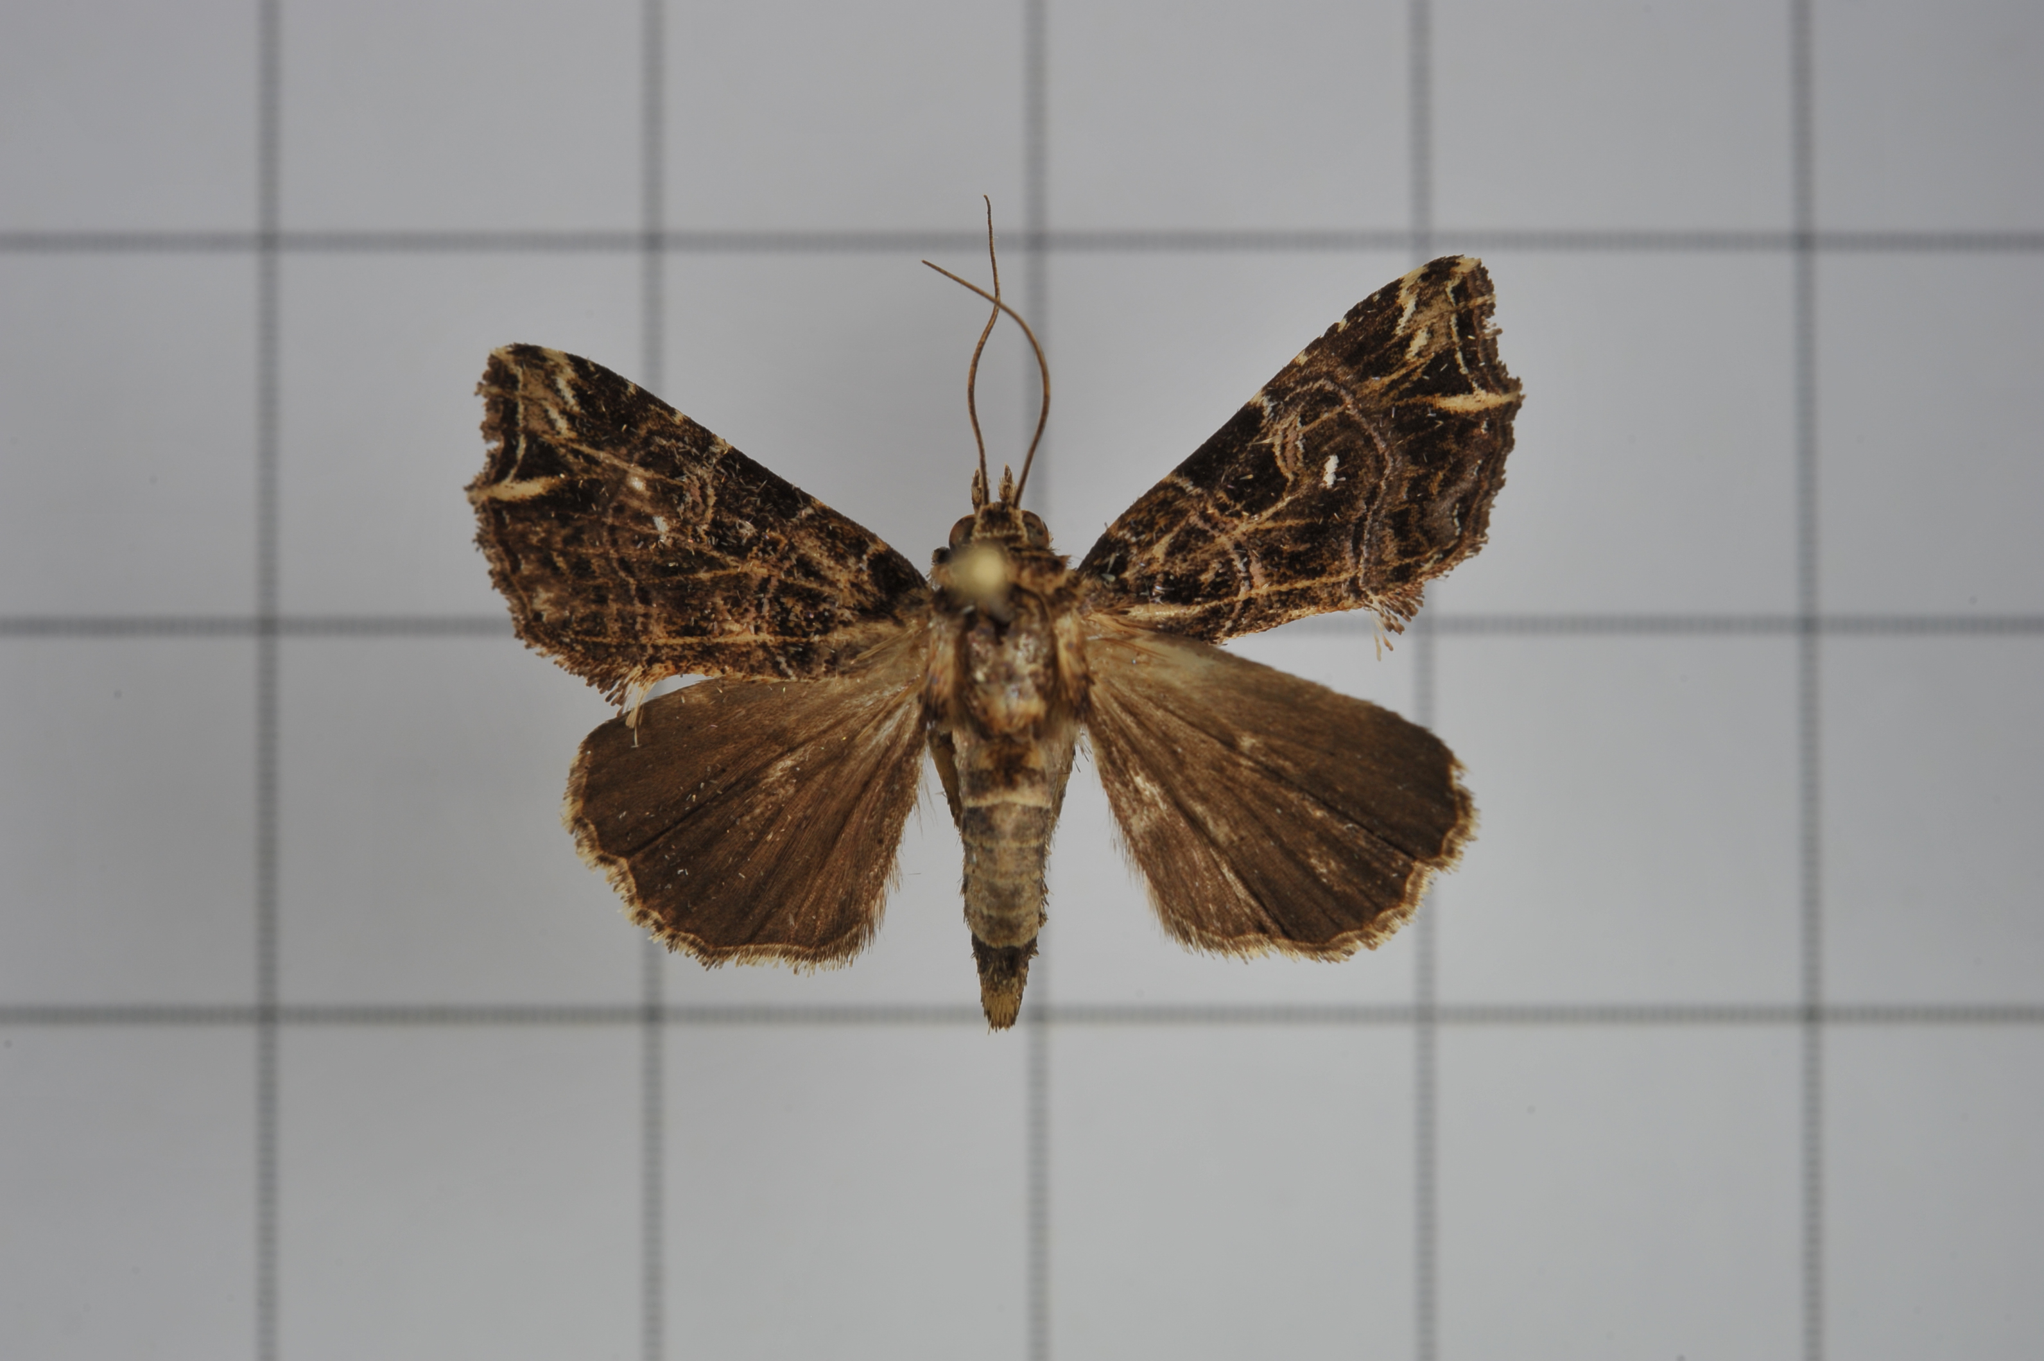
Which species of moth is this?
Callopistria deflexusa
